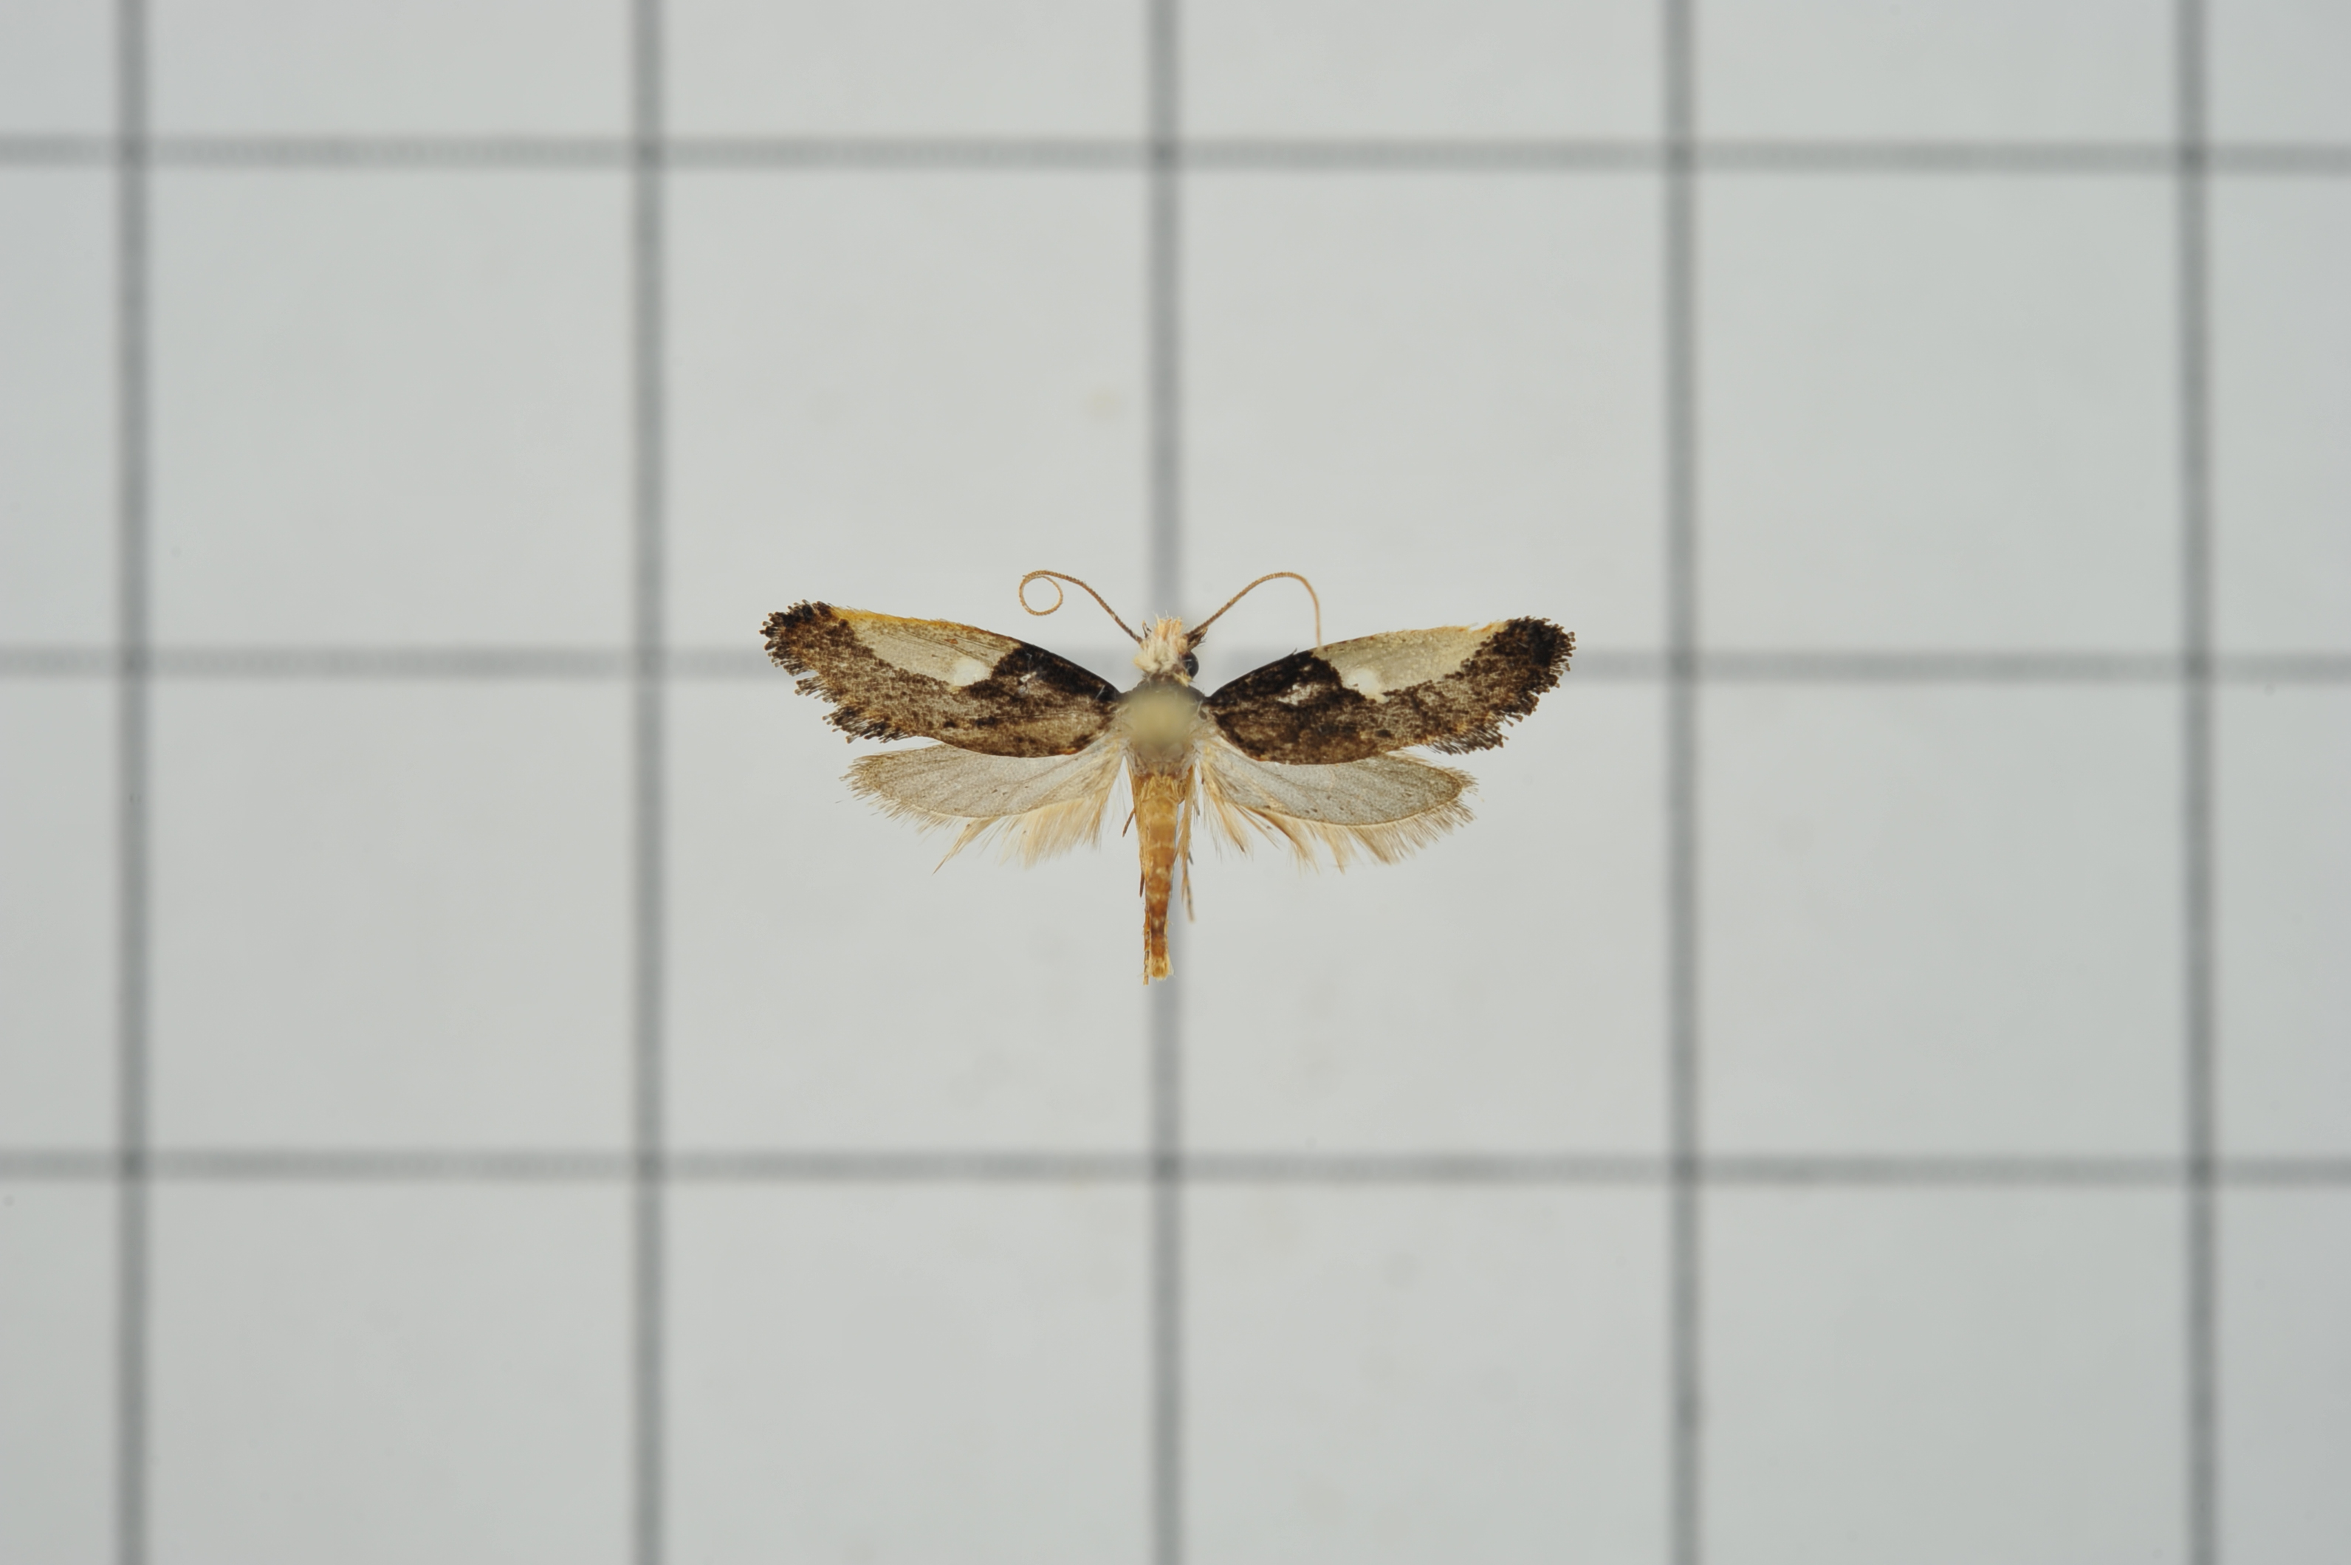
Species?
Monopis monachella
